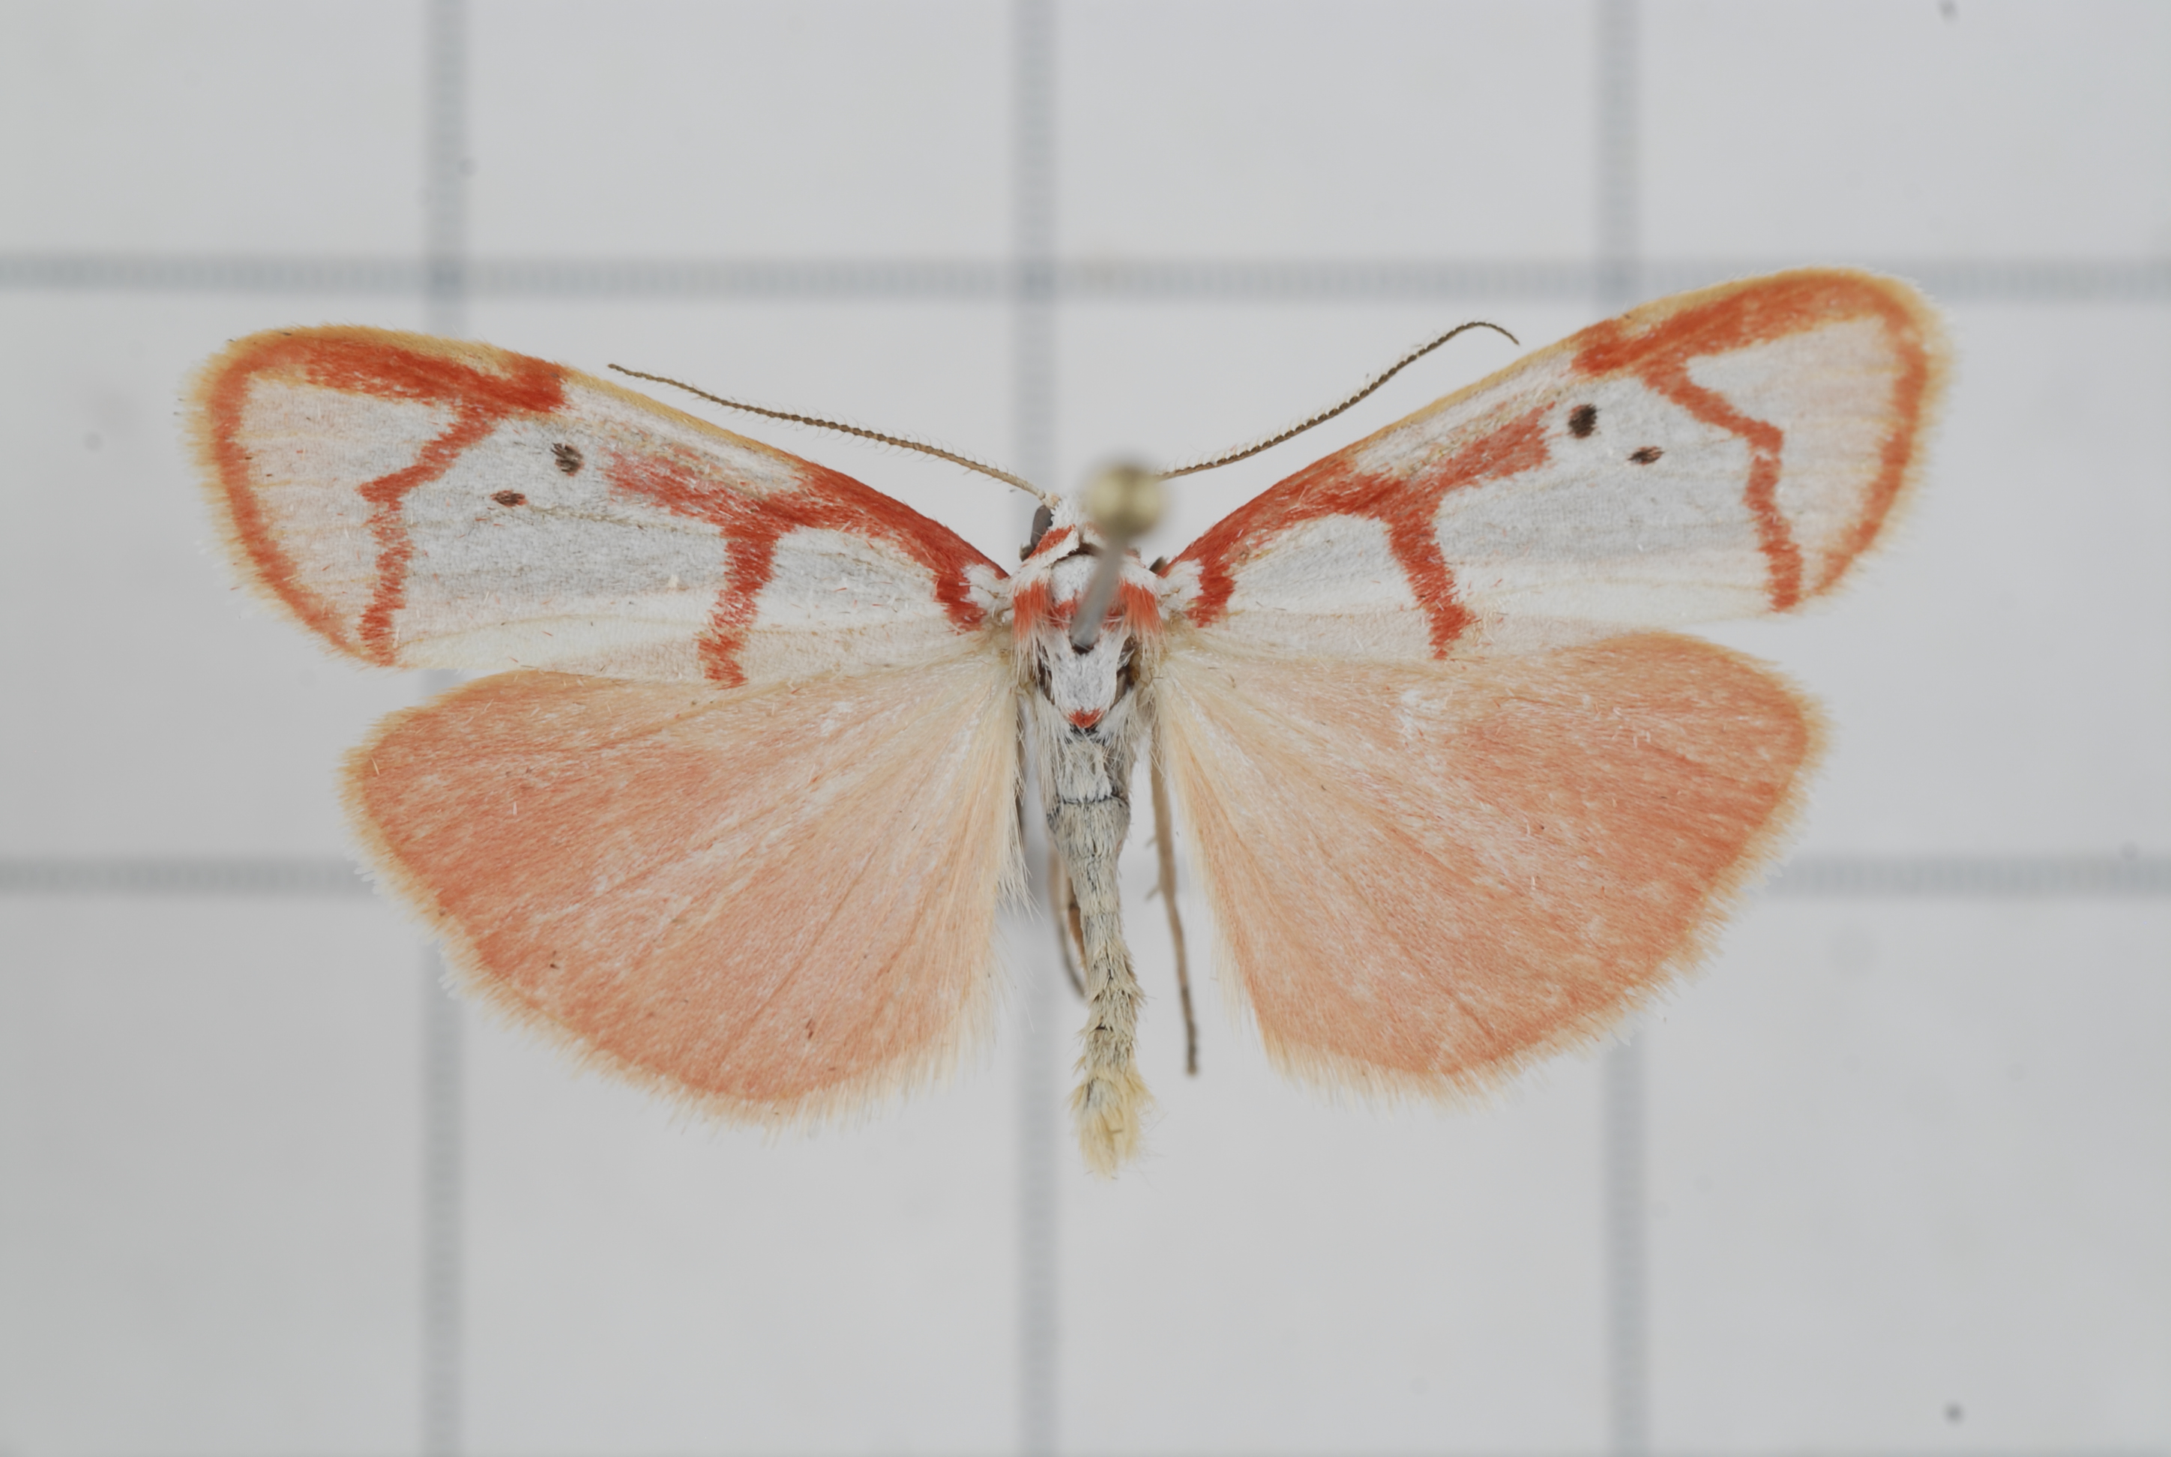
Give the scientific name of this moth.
Cyana sanguinea
